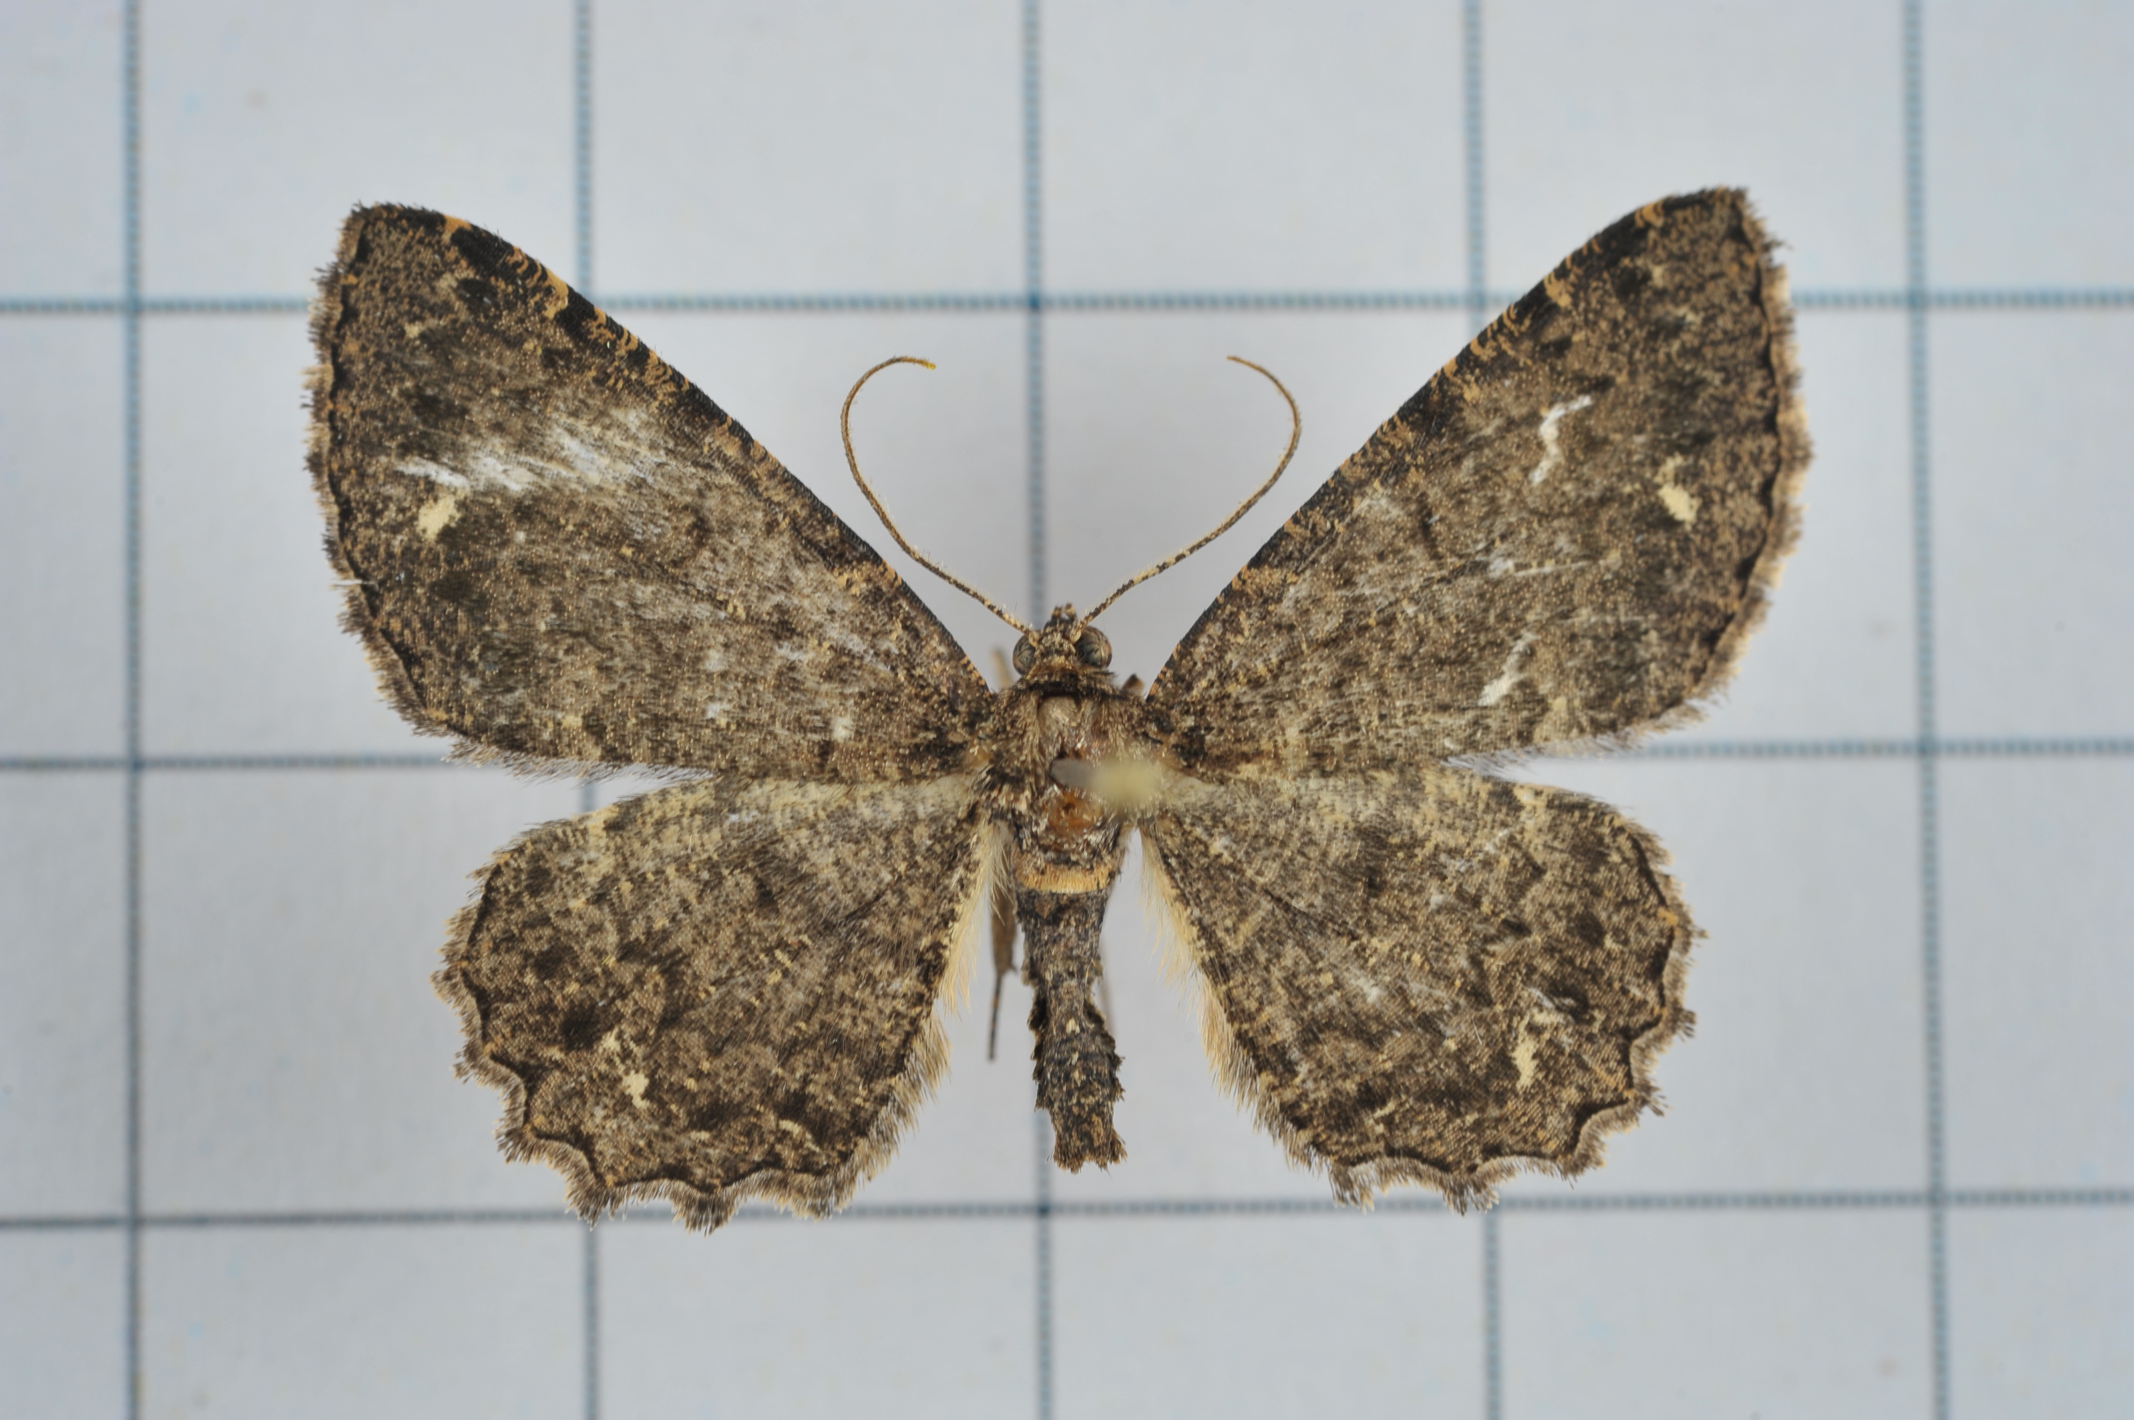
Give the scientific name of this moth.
Abaciscus alishanensis
